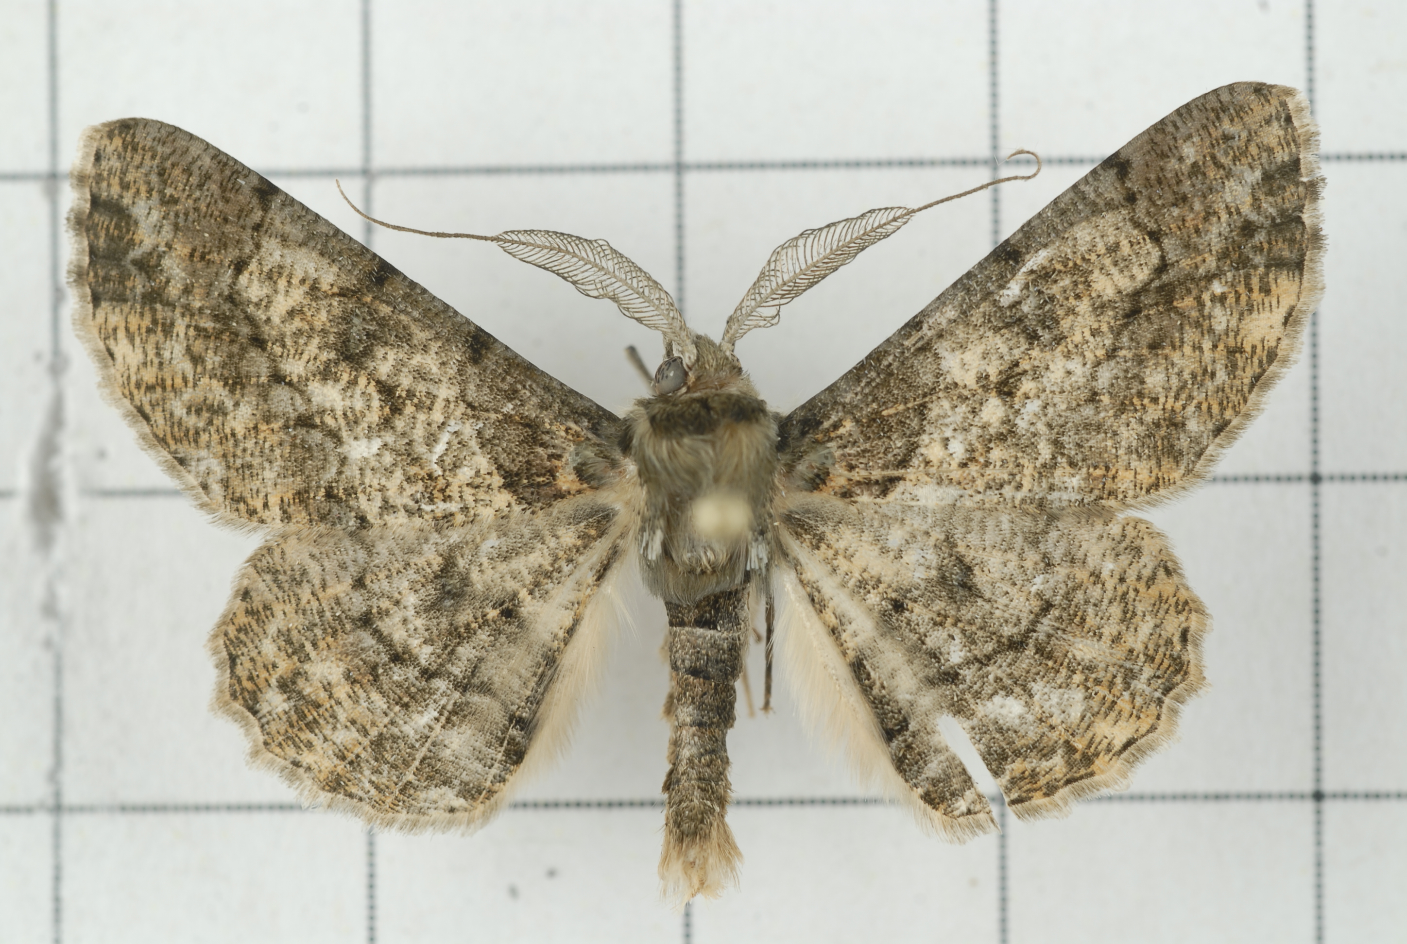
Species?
Cleora repulsaria repulsaria
